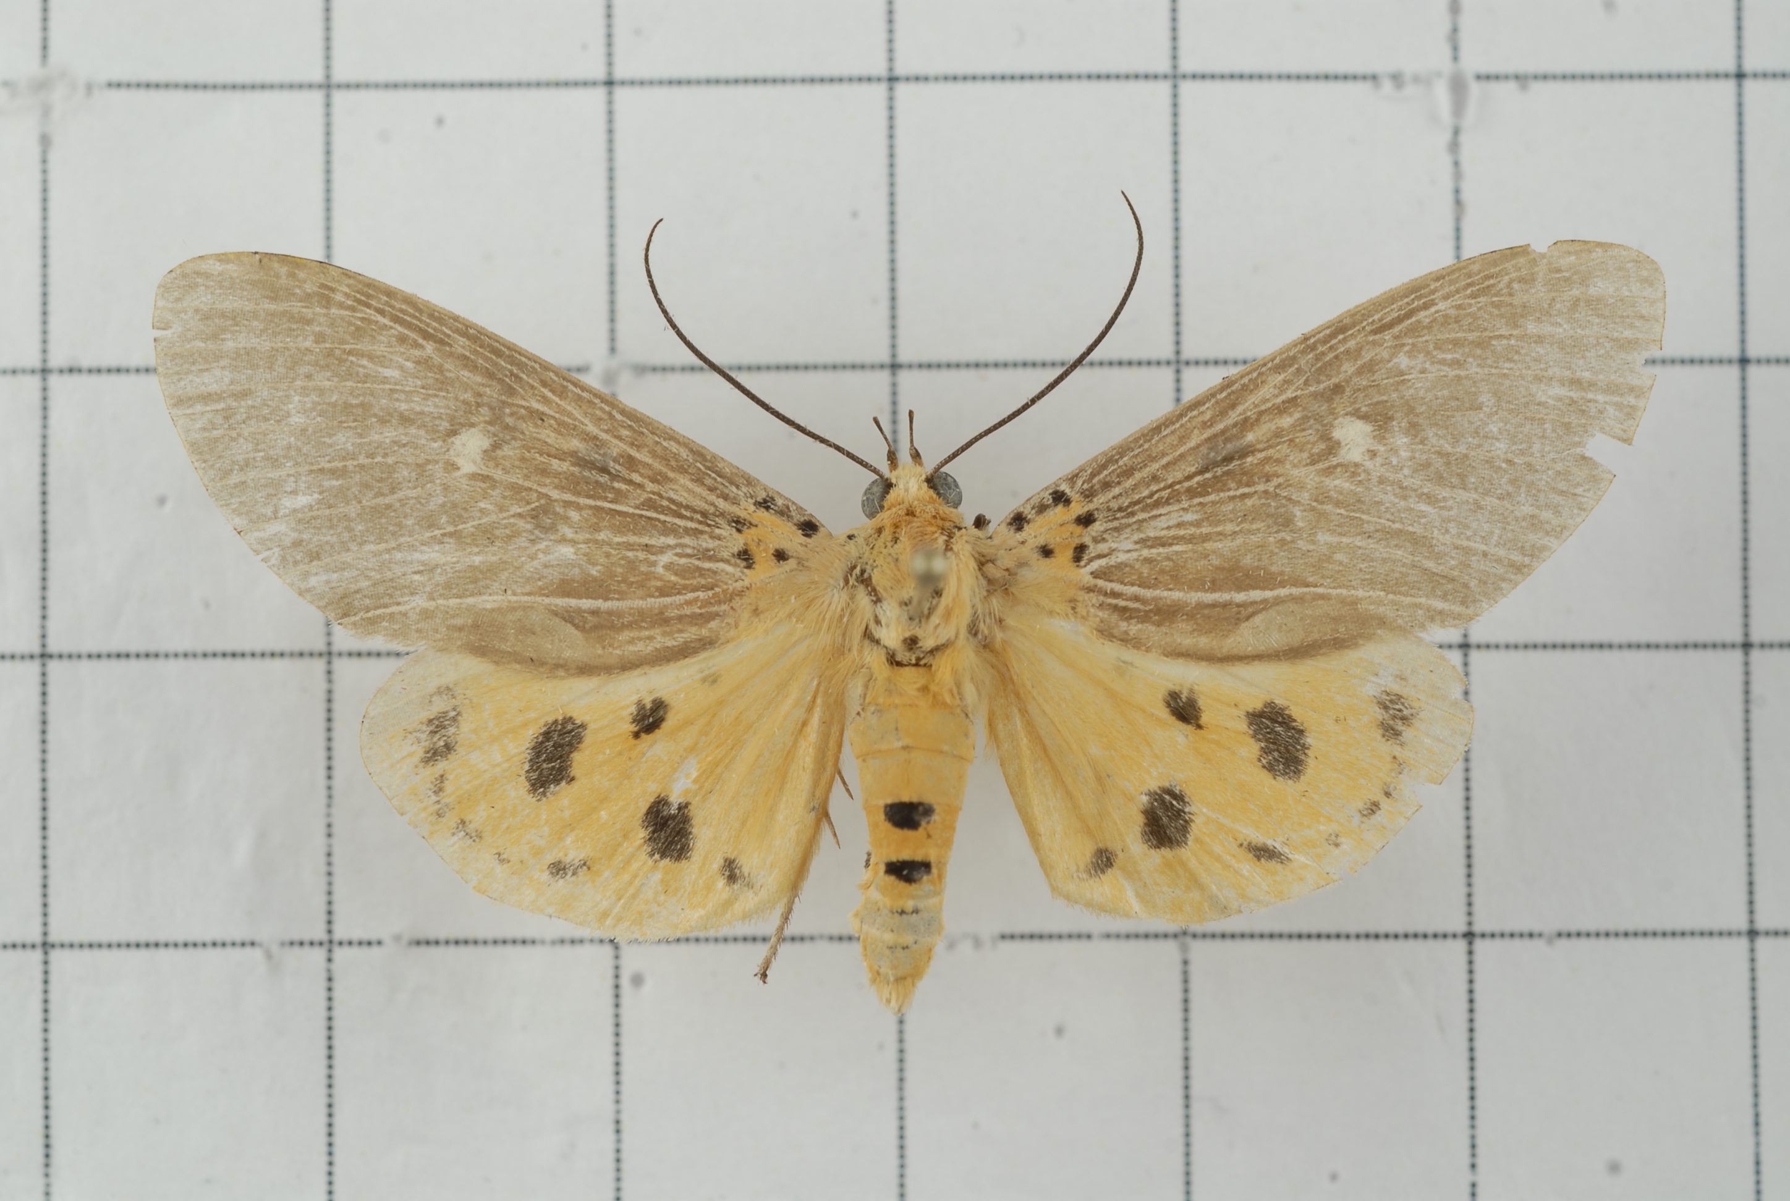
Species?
Asota caricae
